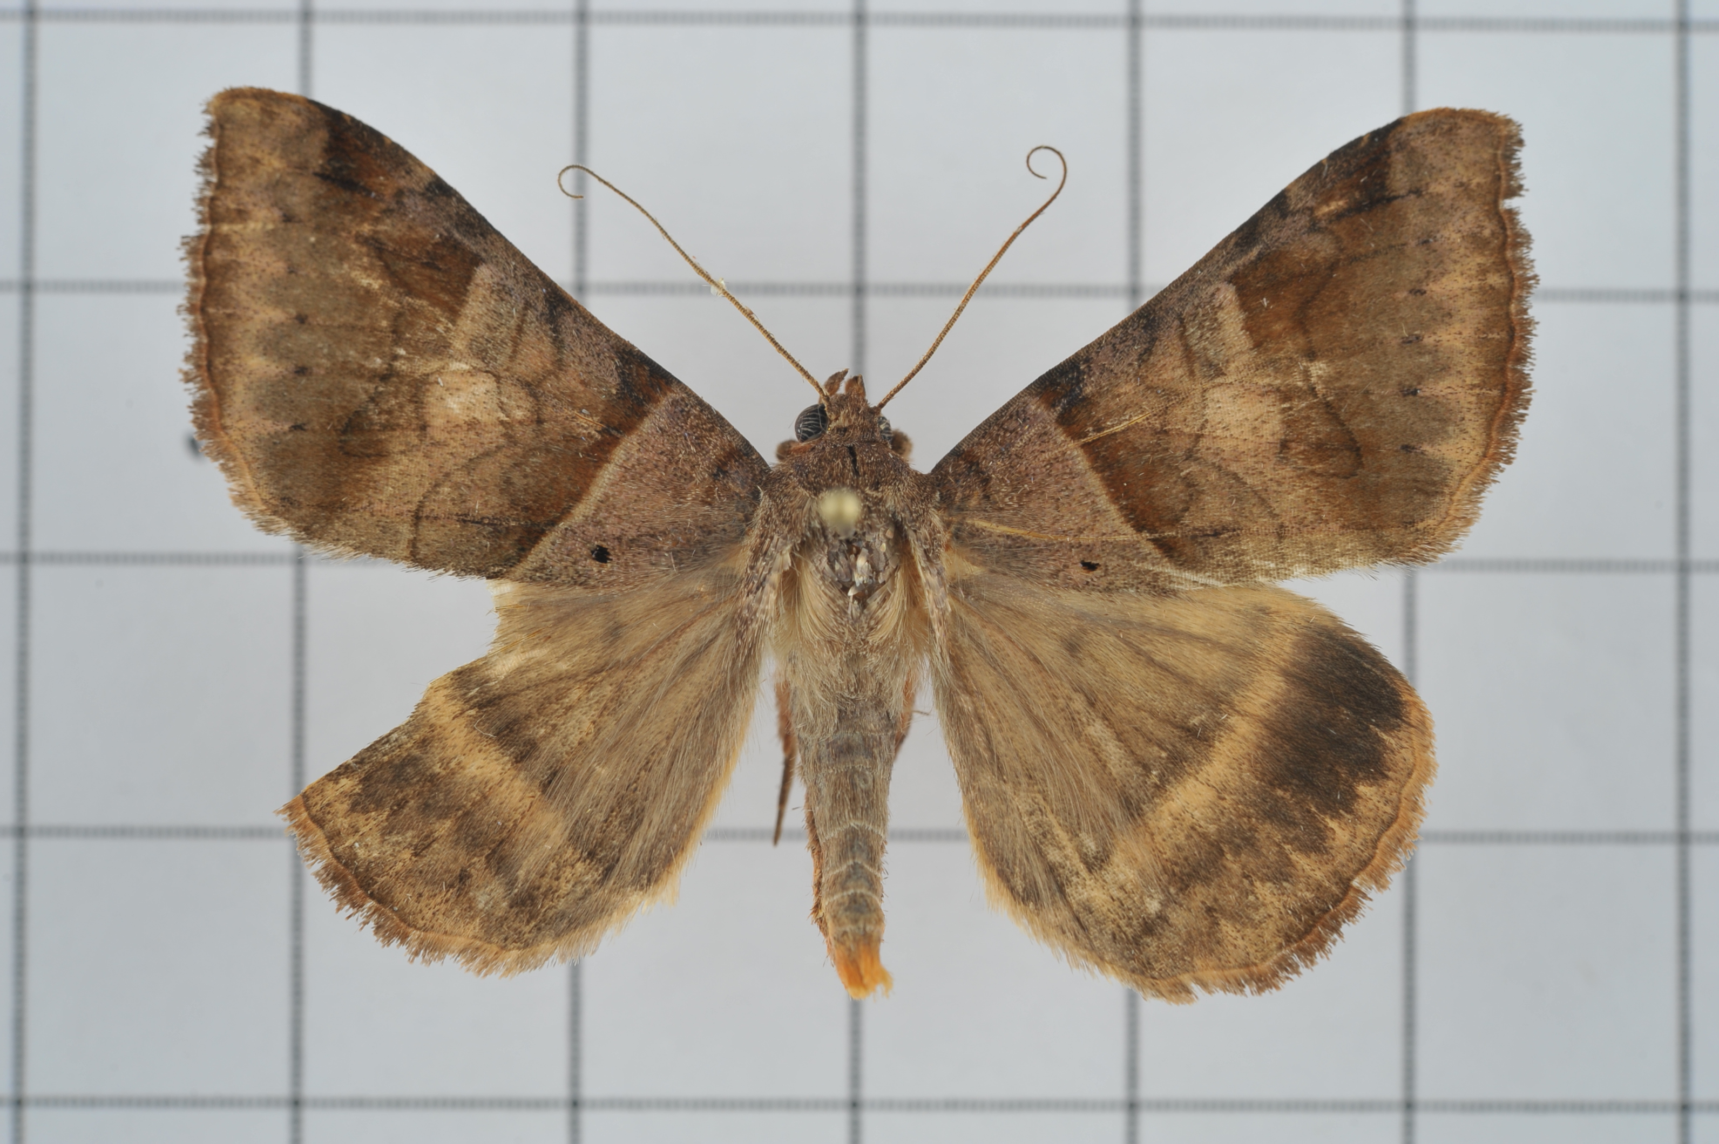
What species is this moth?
Mocis undata
